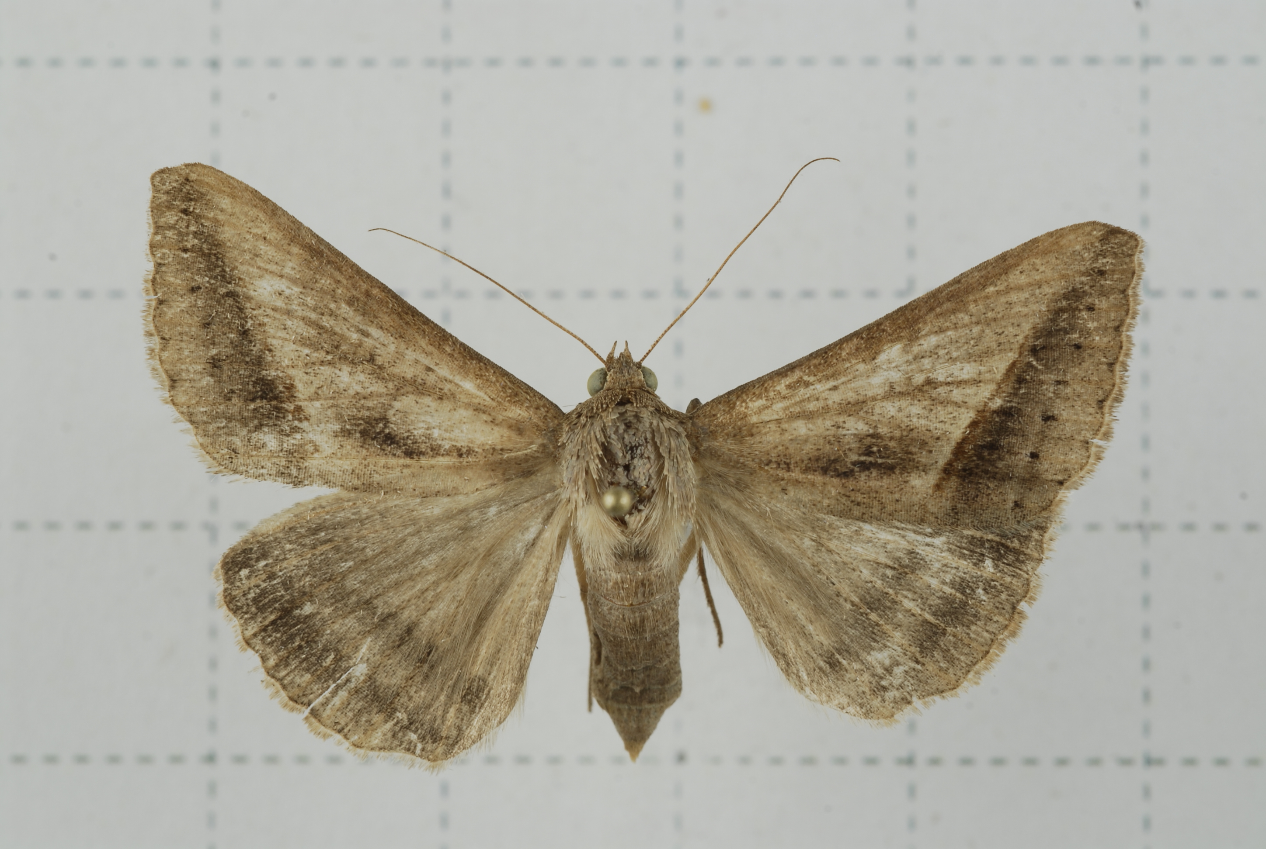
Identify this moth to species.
Mocis frugalis
